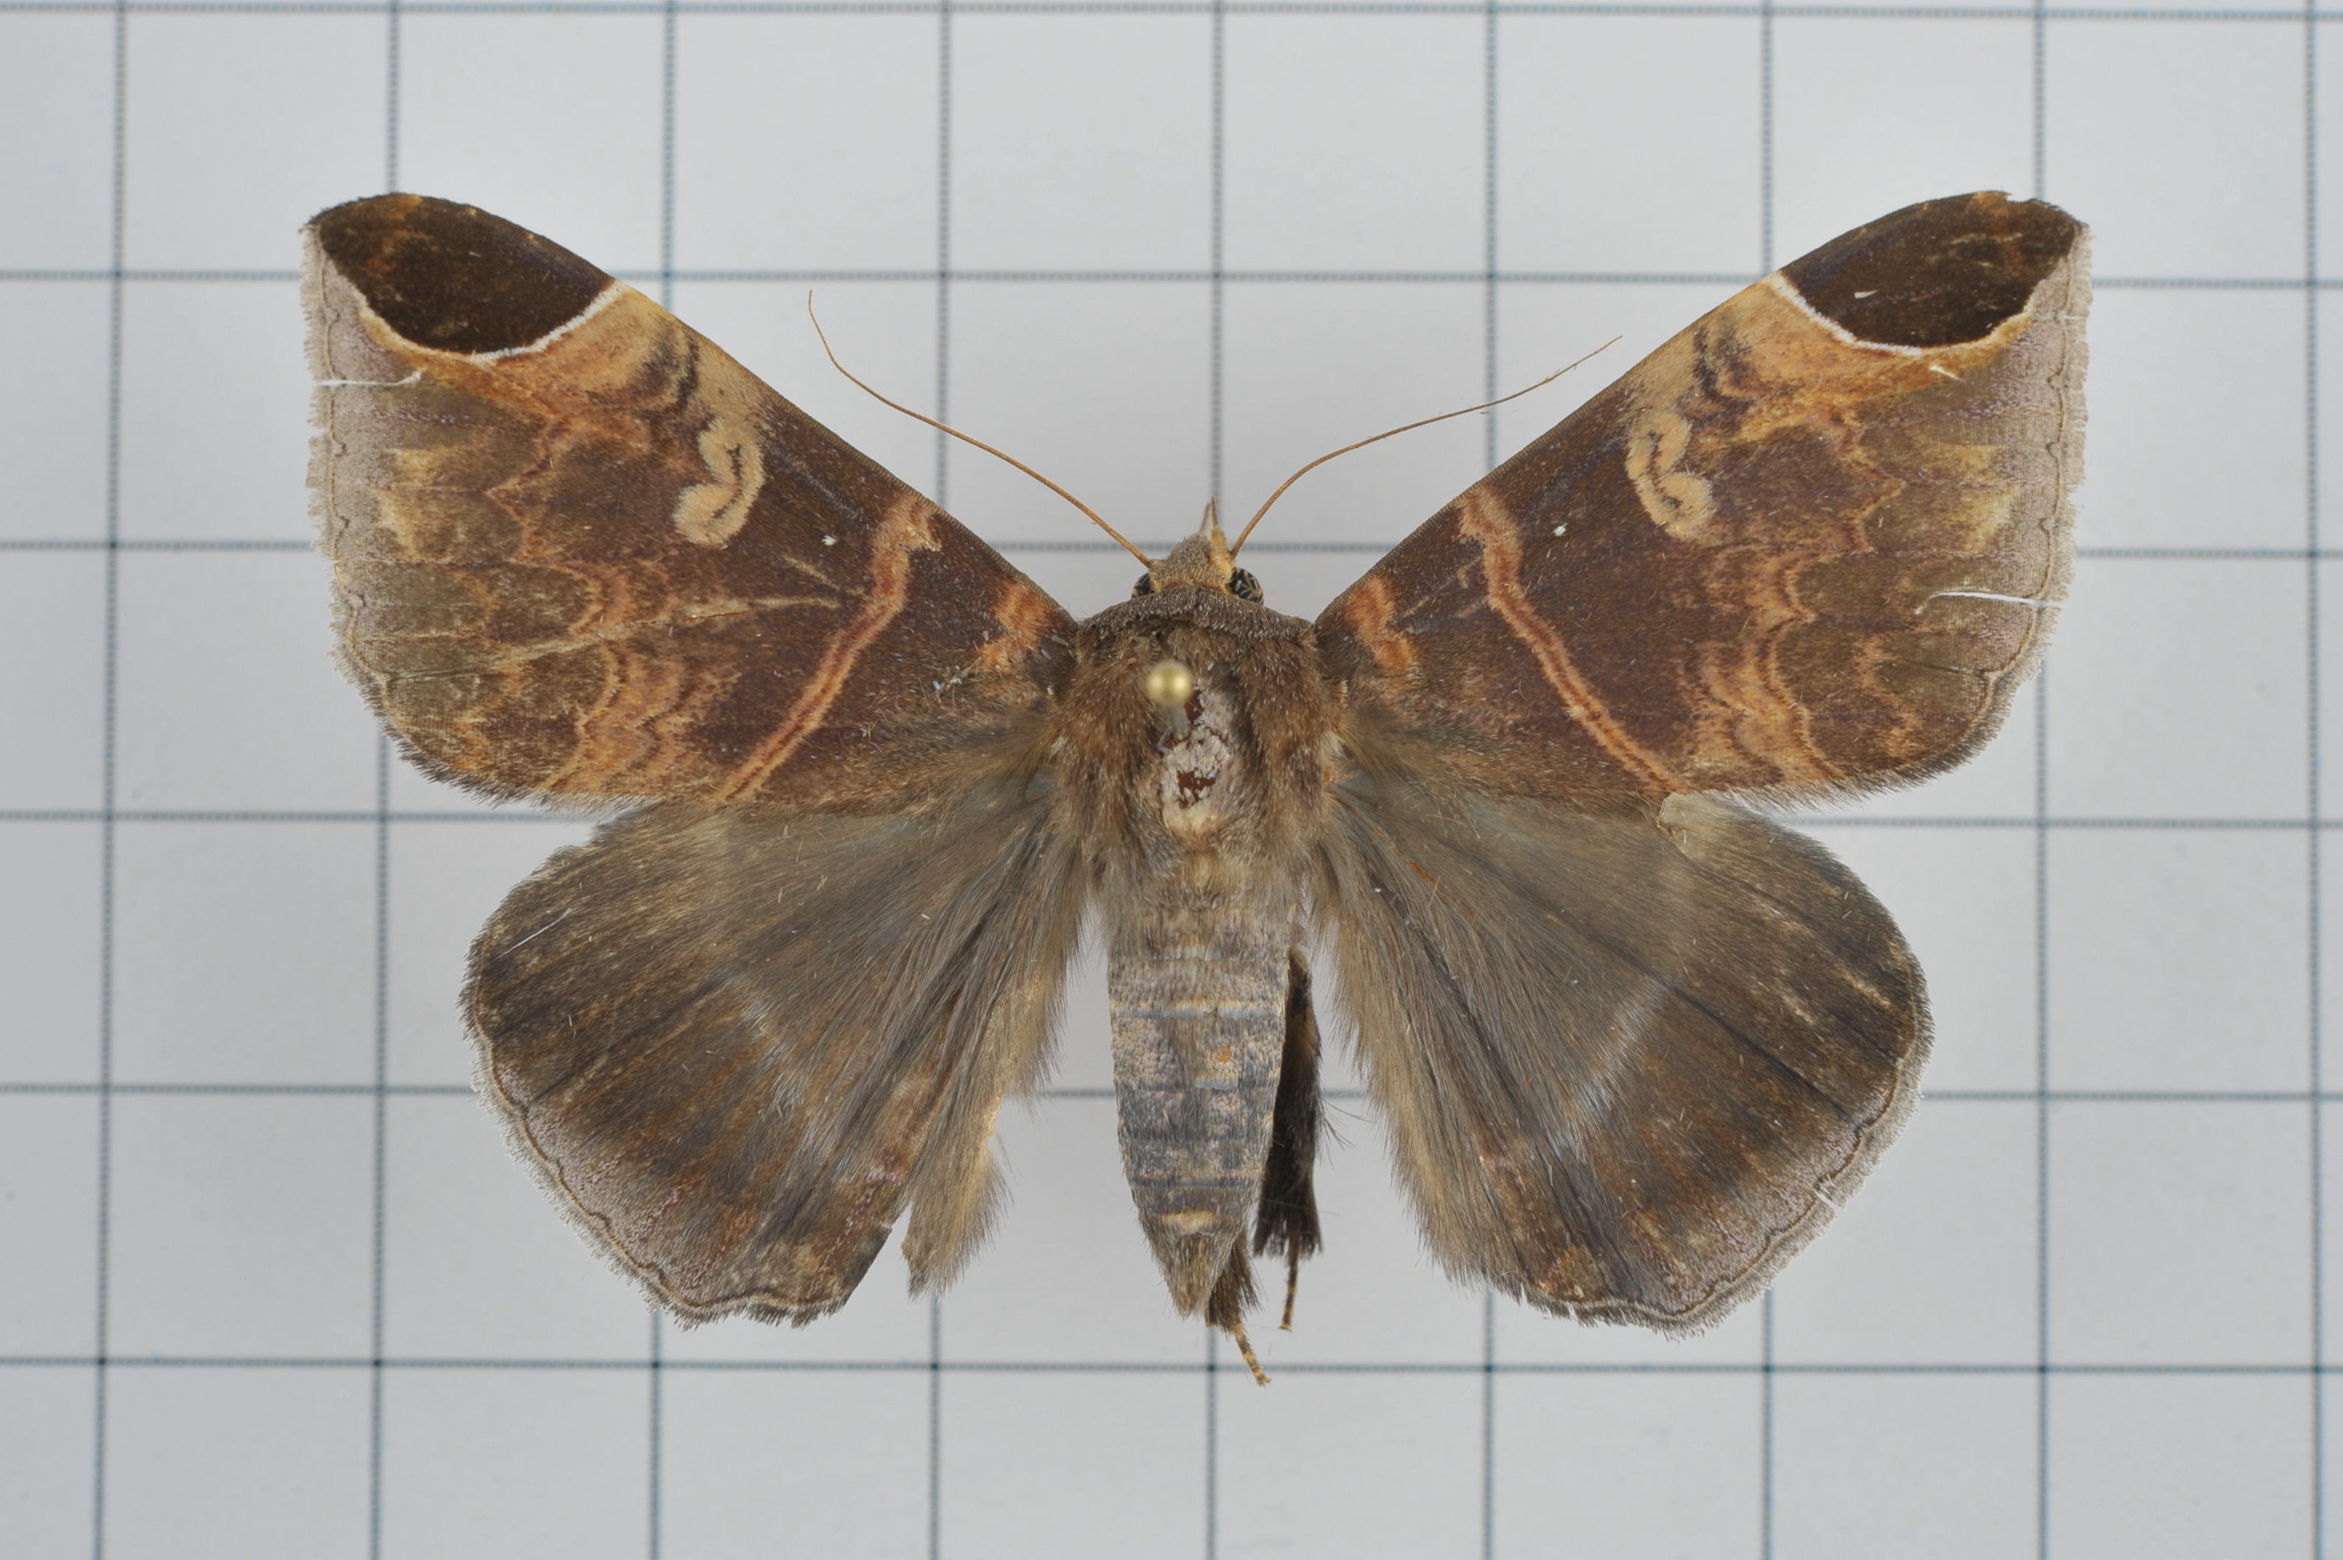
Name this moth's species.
Pindara illibata
